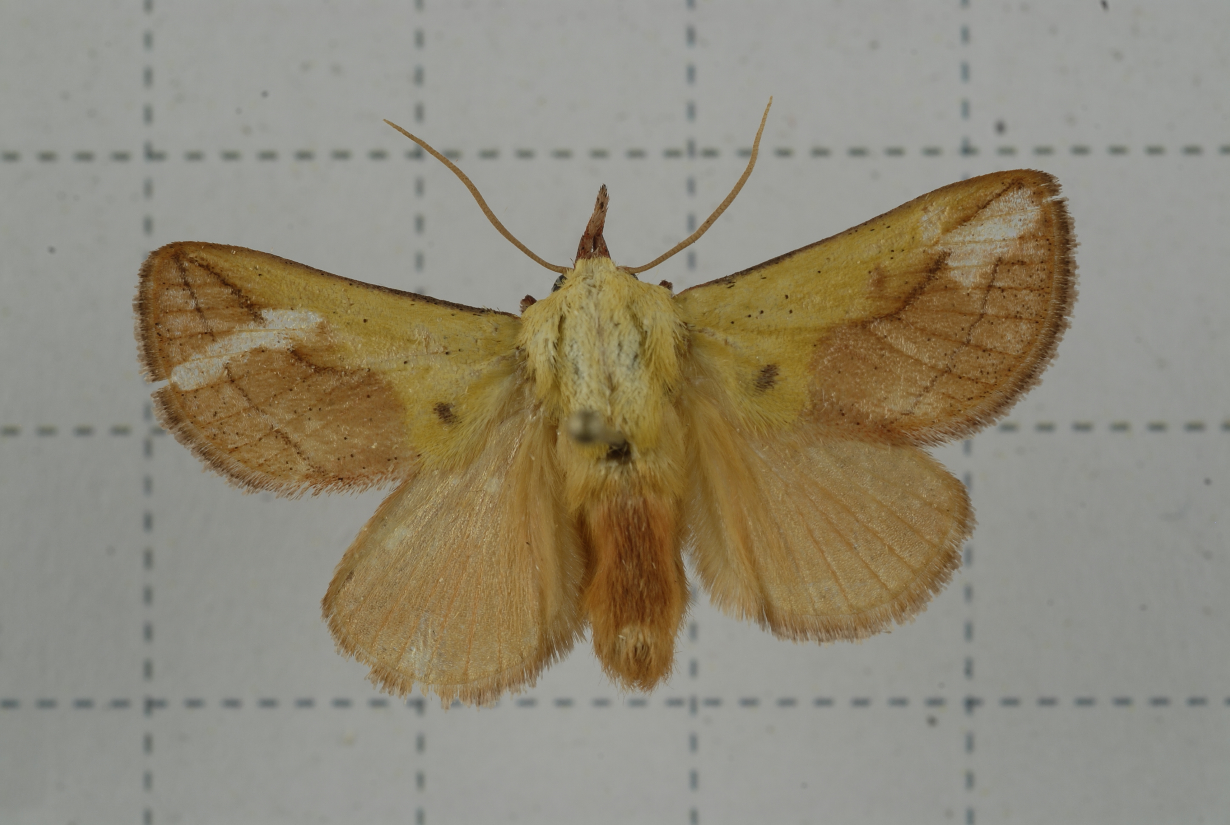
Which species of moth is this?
Monema rubriceps
